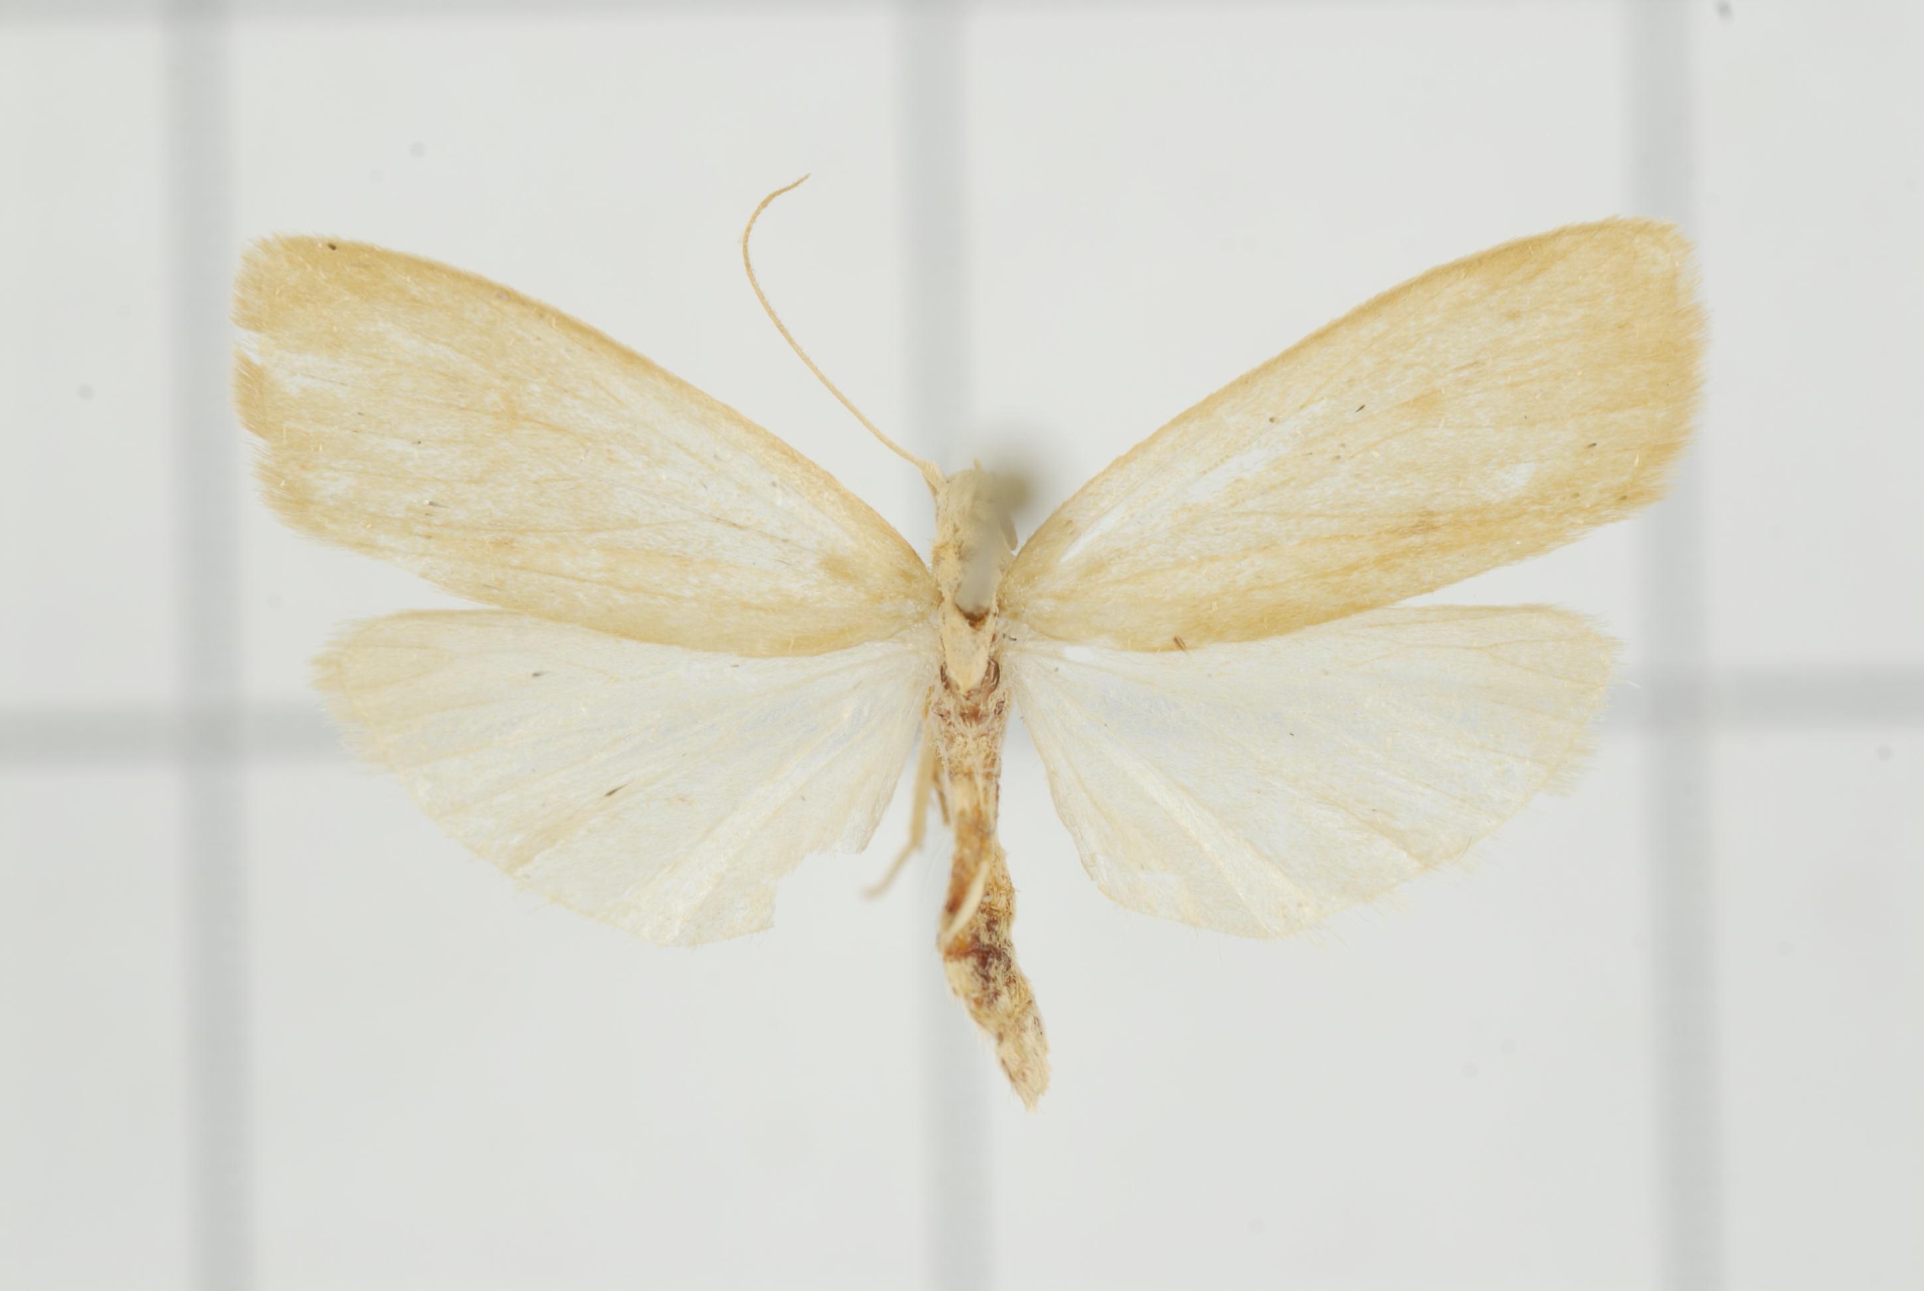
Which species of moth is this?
Notata parva
